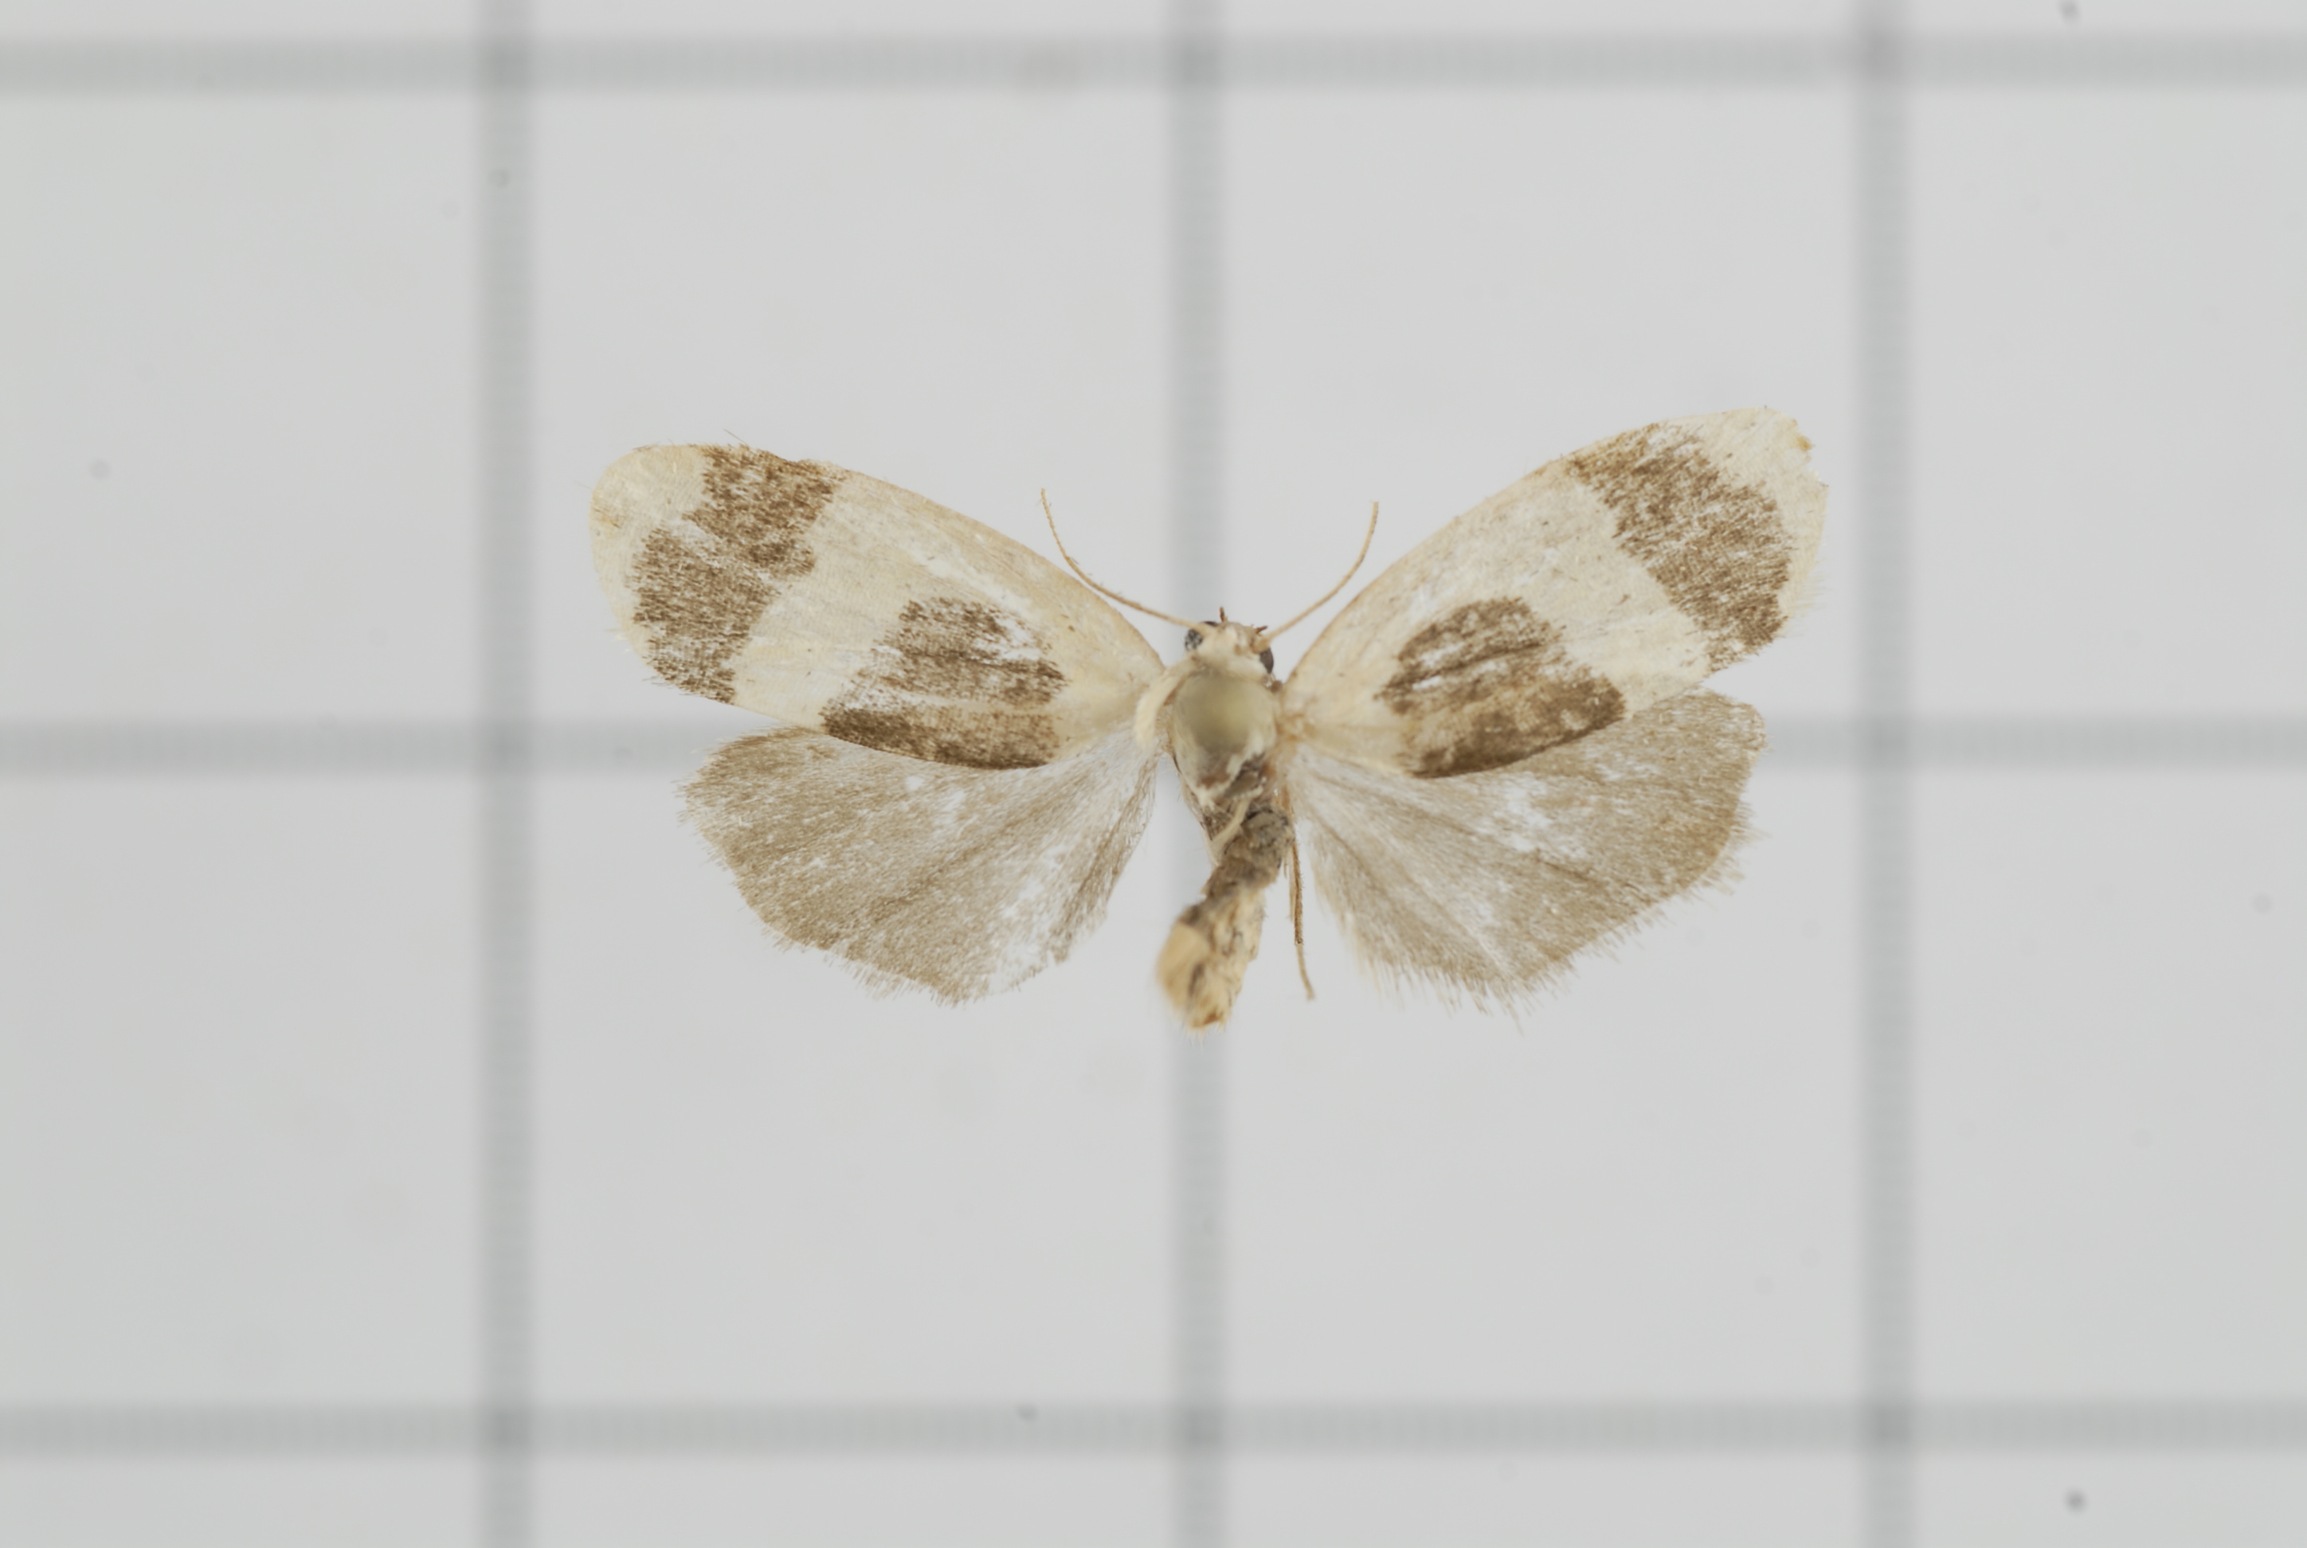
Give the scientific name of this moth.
Garudinia taioana
